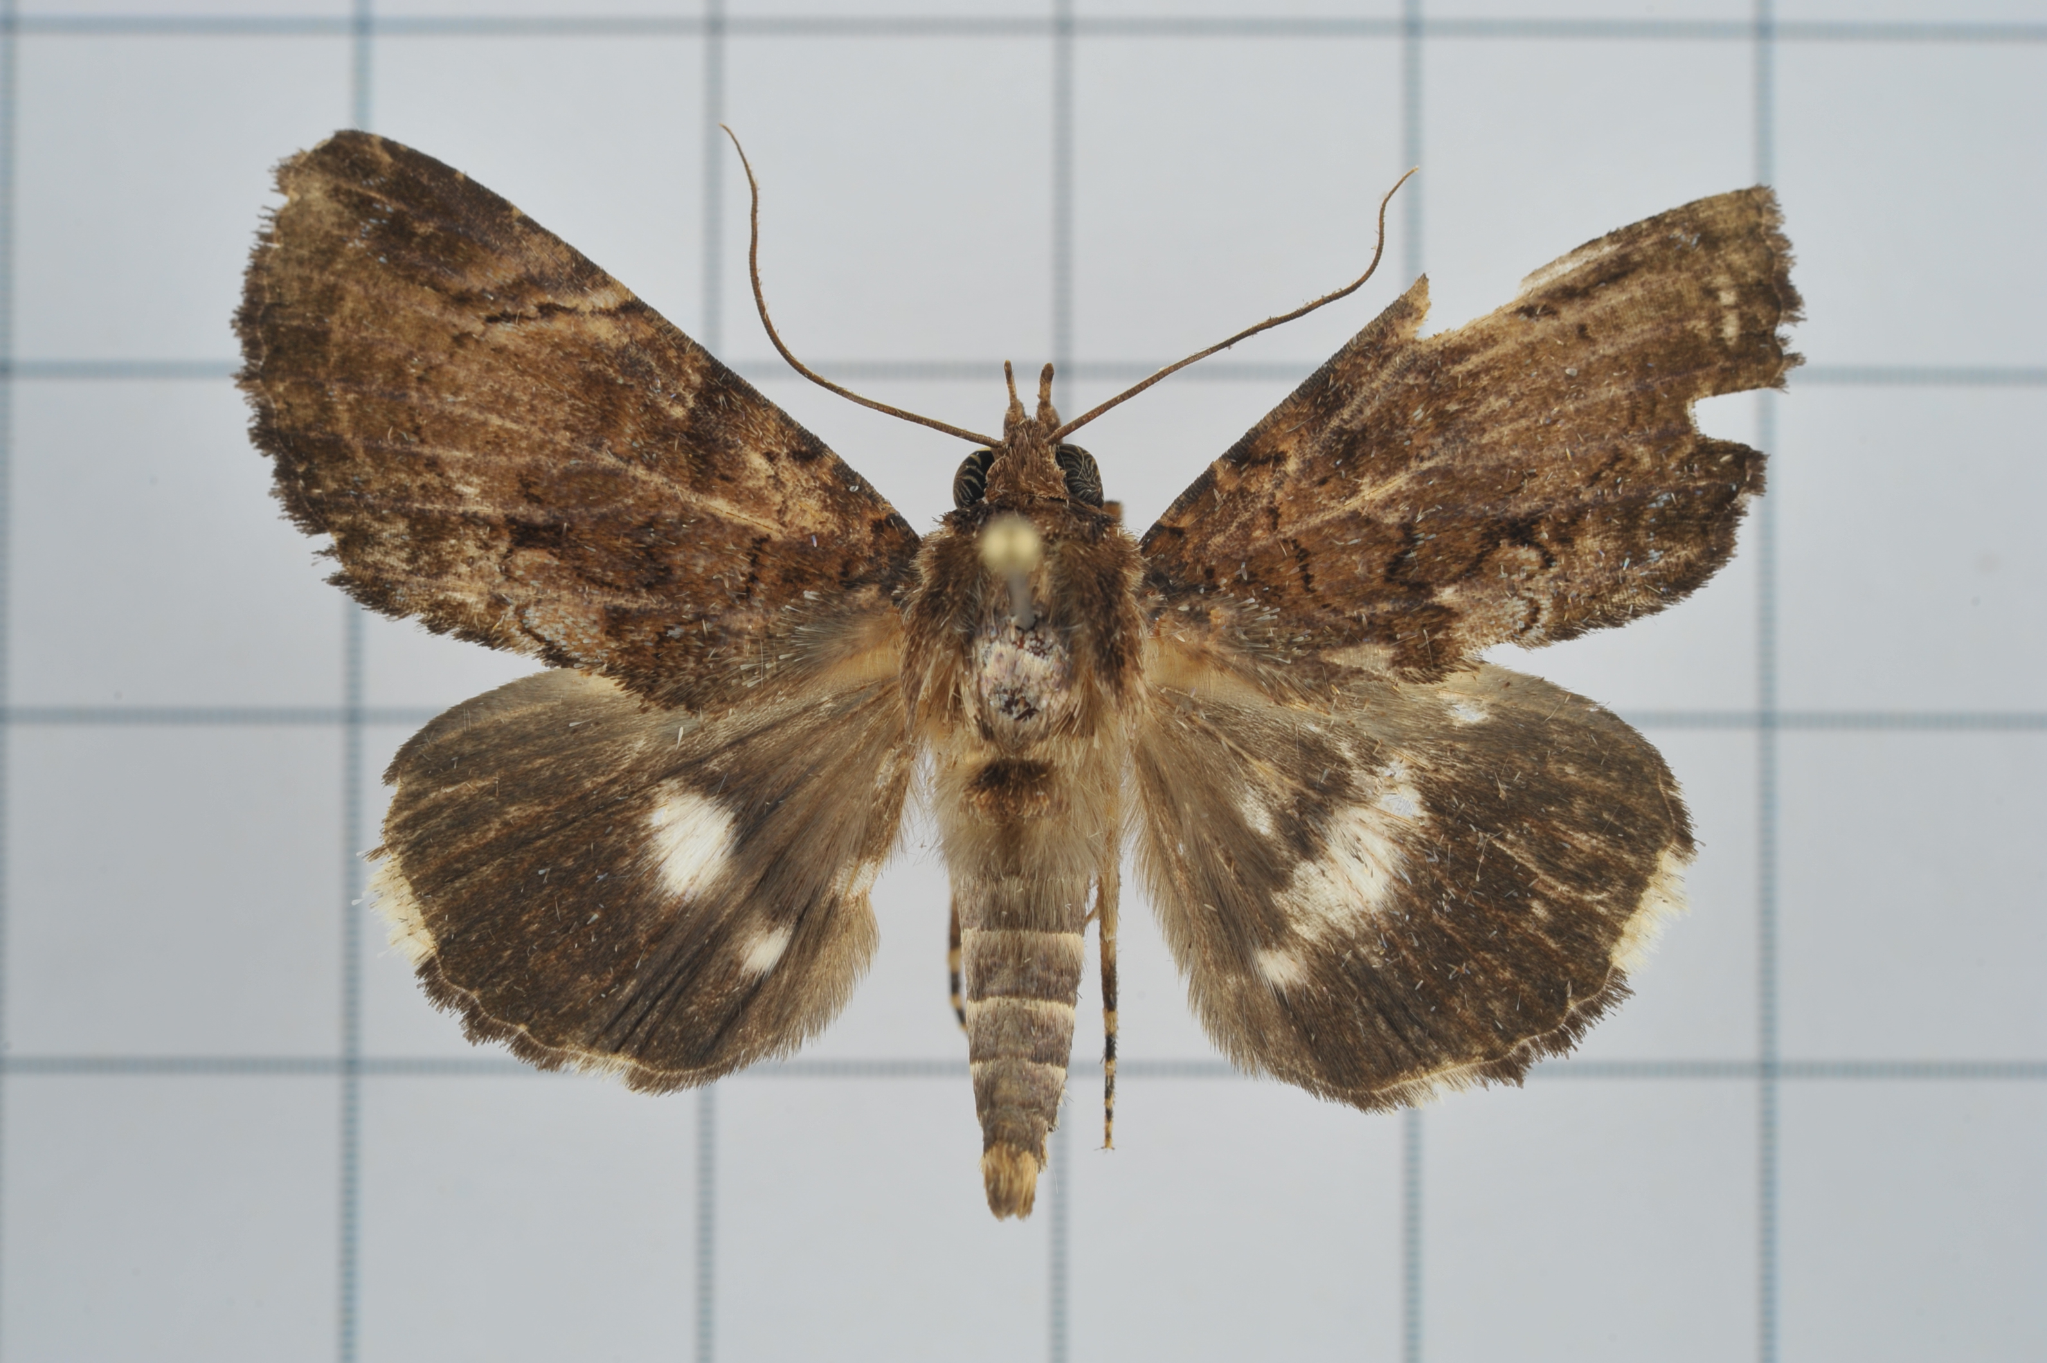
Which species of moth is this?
Ercheia cyllaria
